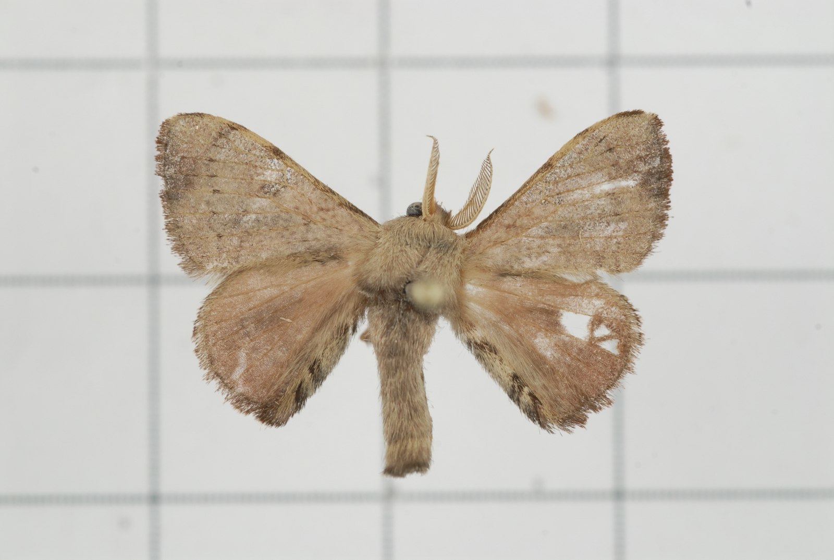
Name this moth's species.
Trilocha varians
